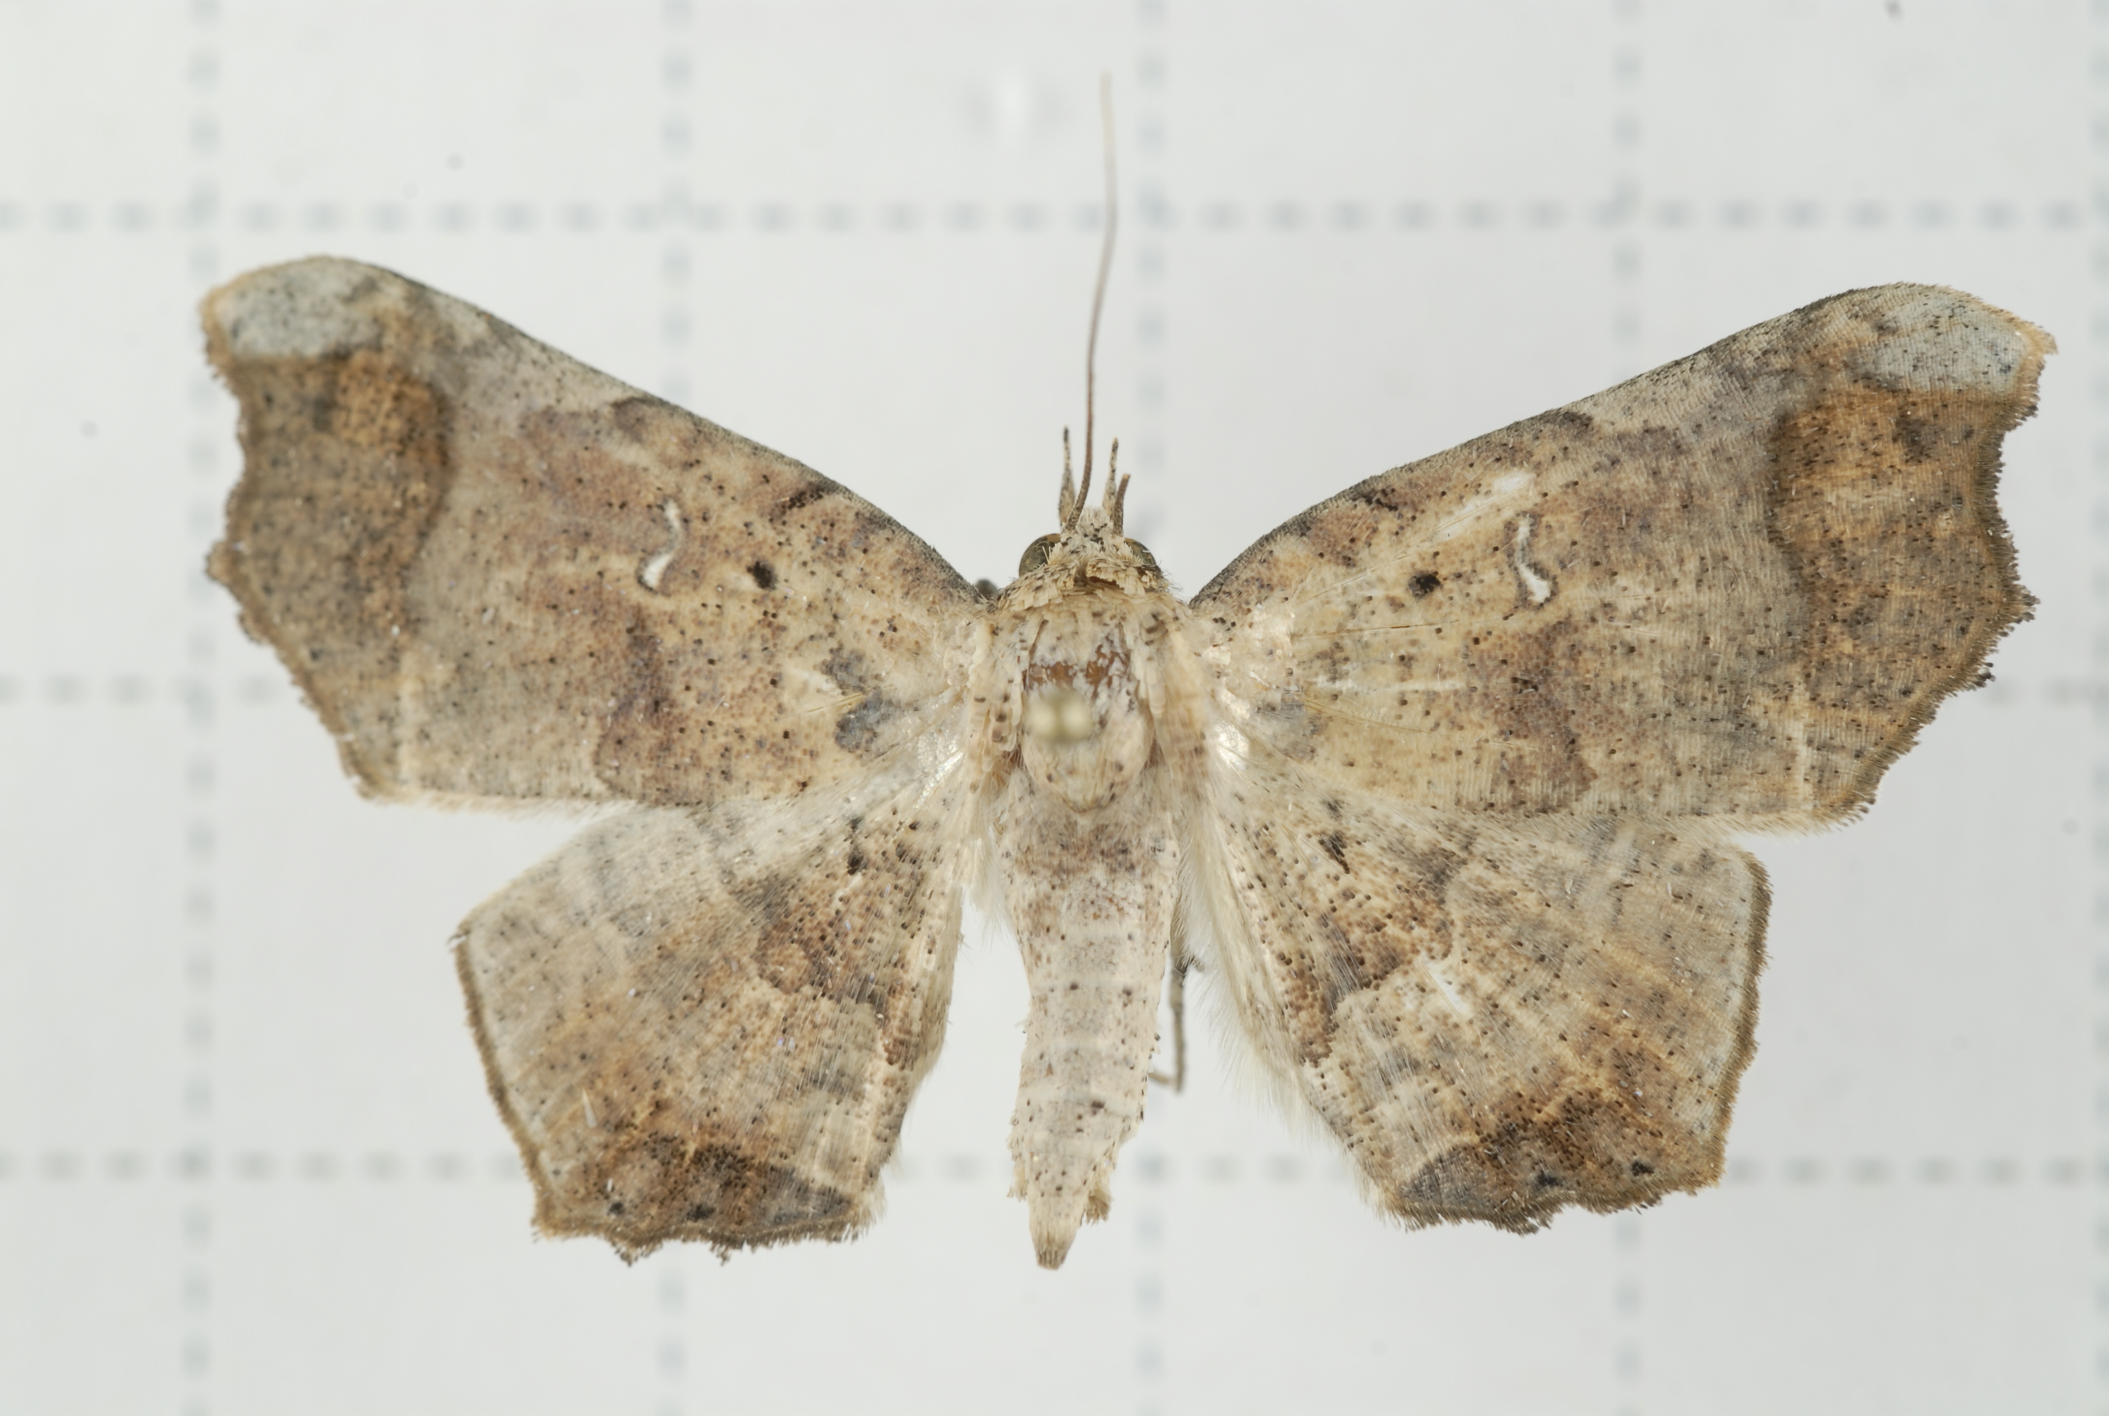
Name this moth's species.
Semiothisops macariata
